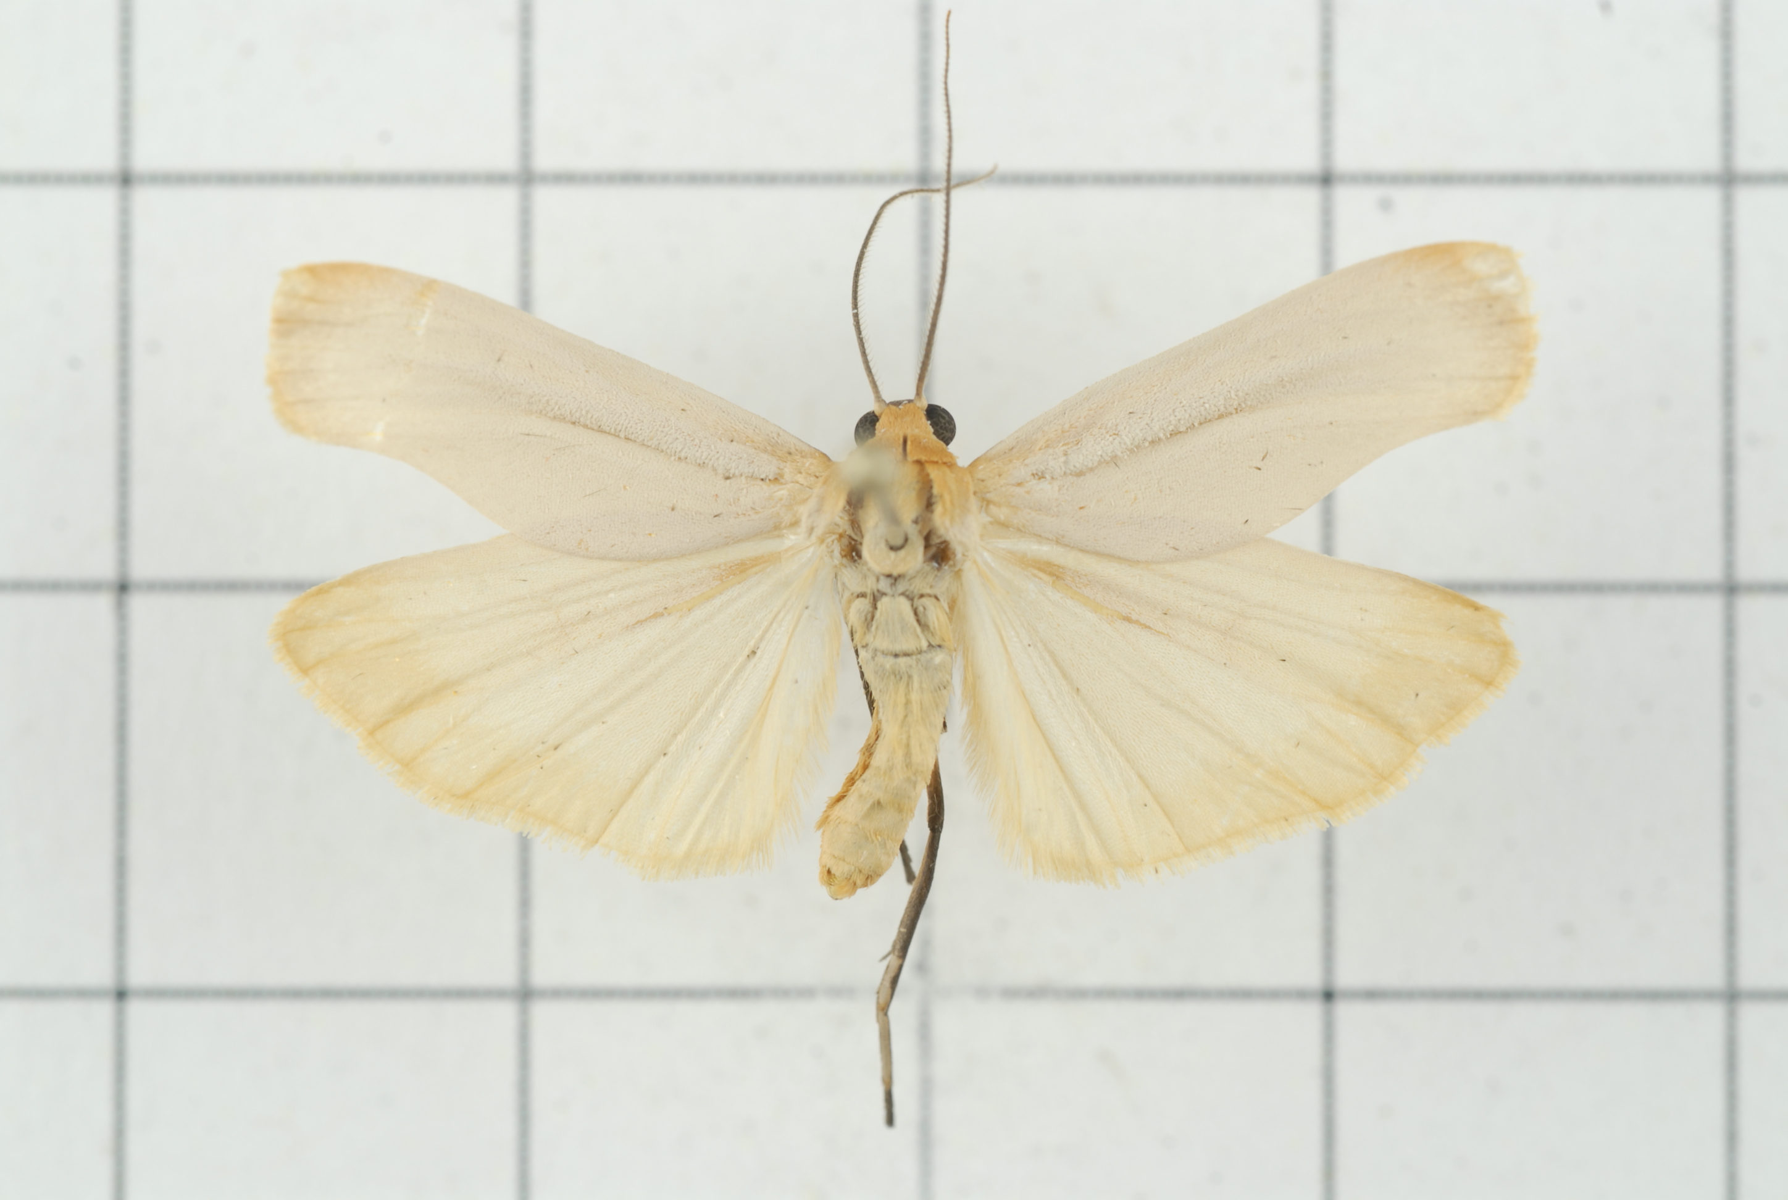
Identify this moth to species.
Katha emberifera
